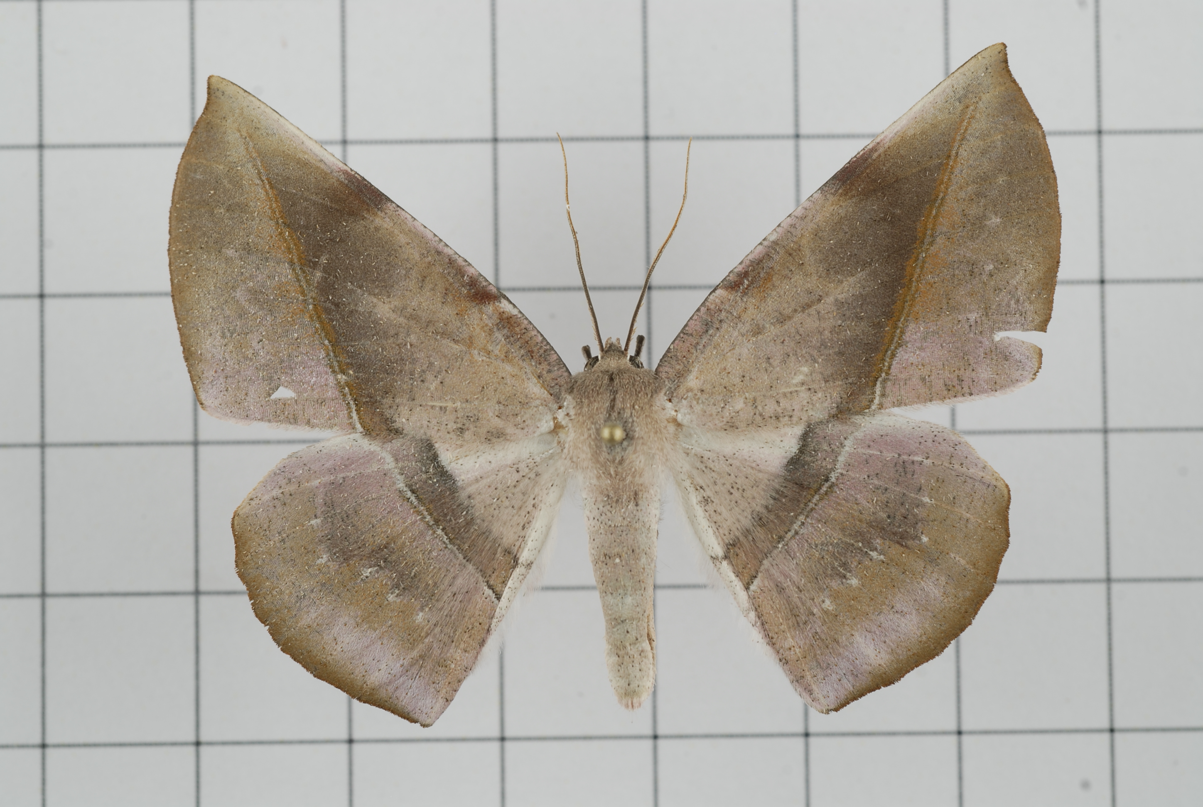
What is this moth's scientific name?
Sarcinodes yayeyamana
